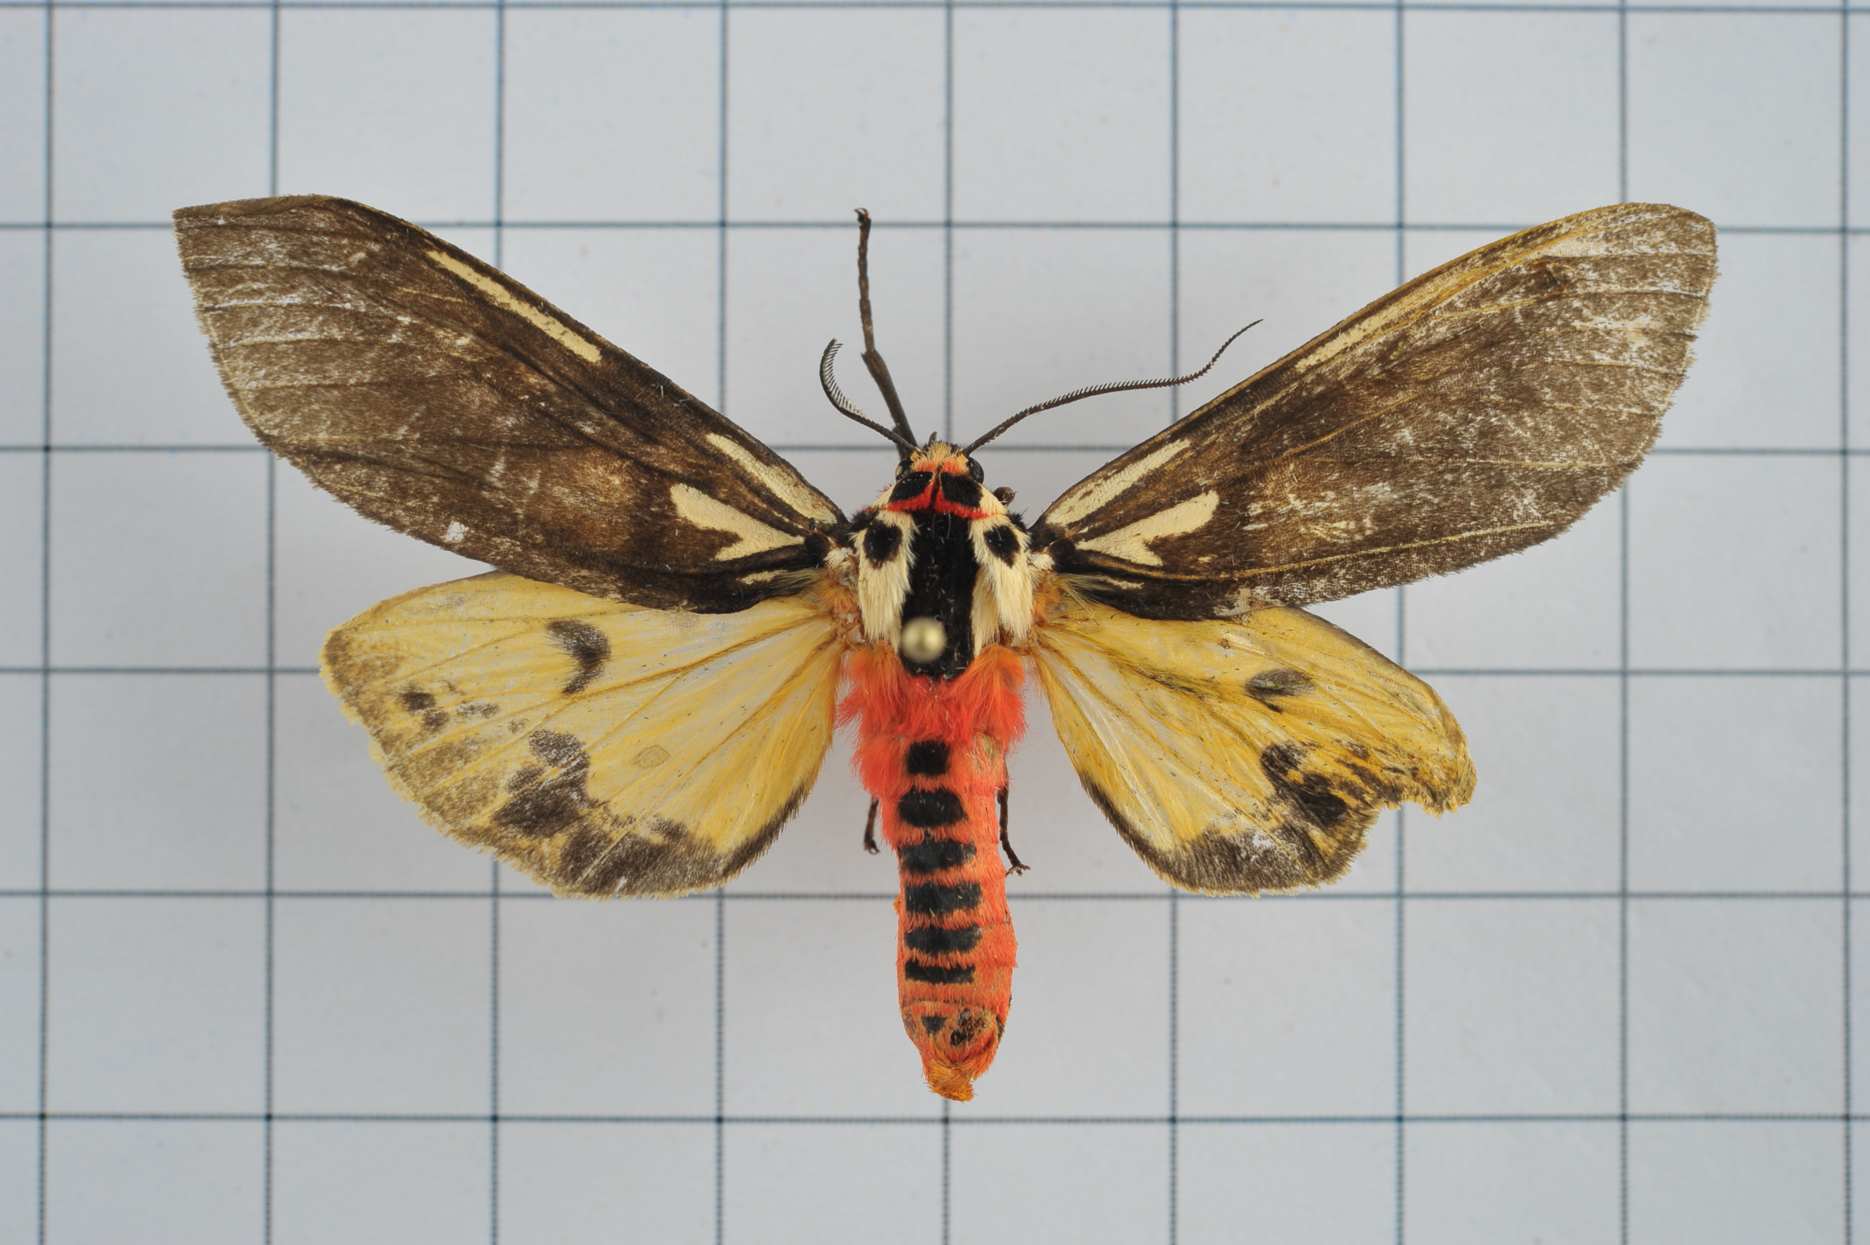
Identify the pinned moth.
Areas galactina formosana
